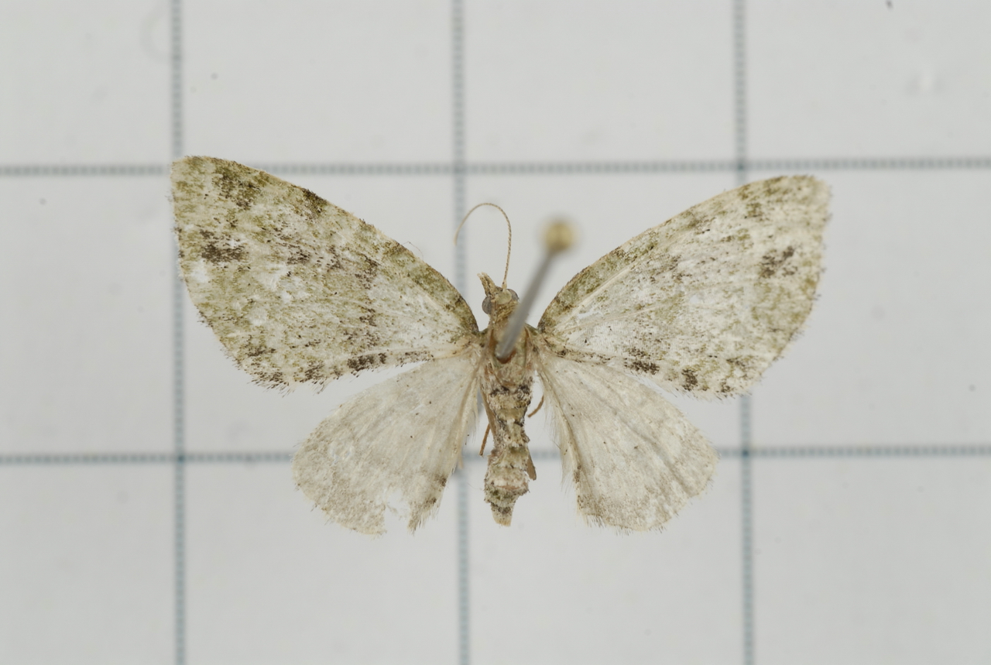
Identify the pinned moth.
Chloroclystis blanda
